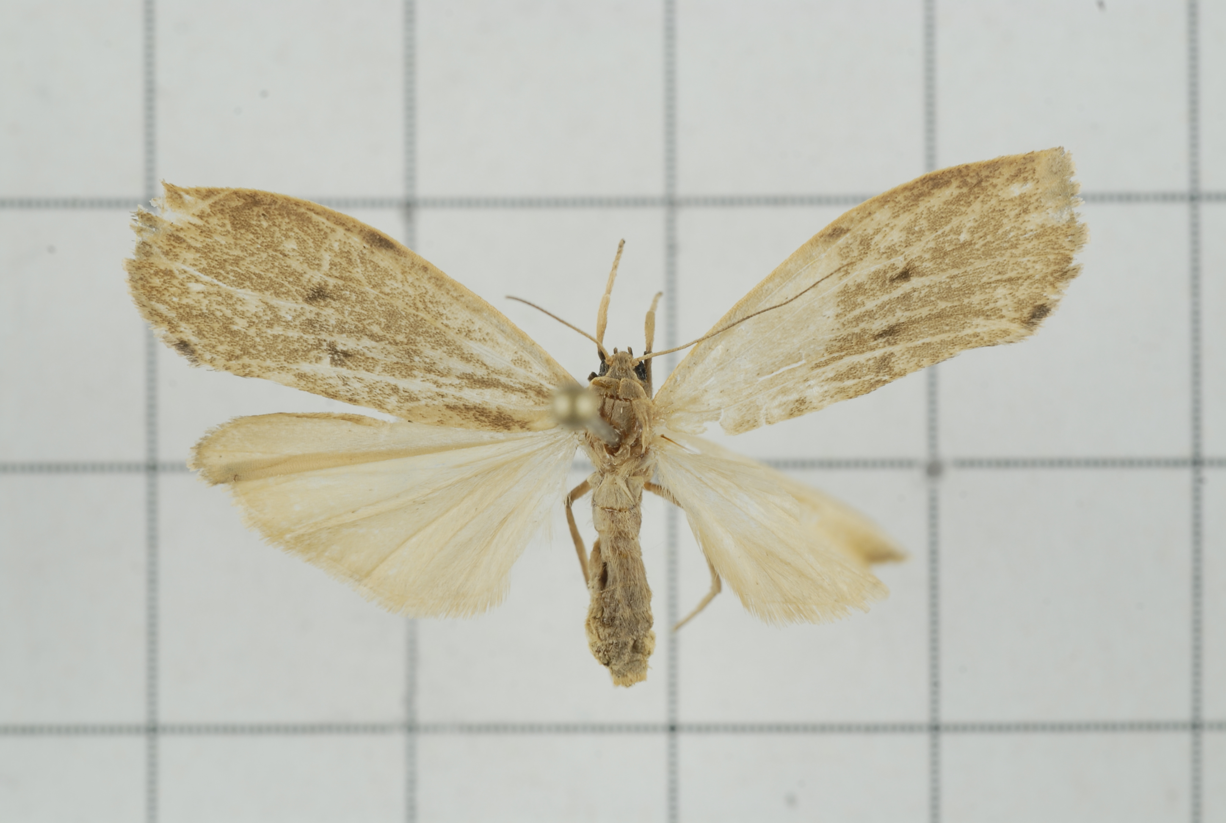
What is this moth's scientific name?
Gampola sinica
